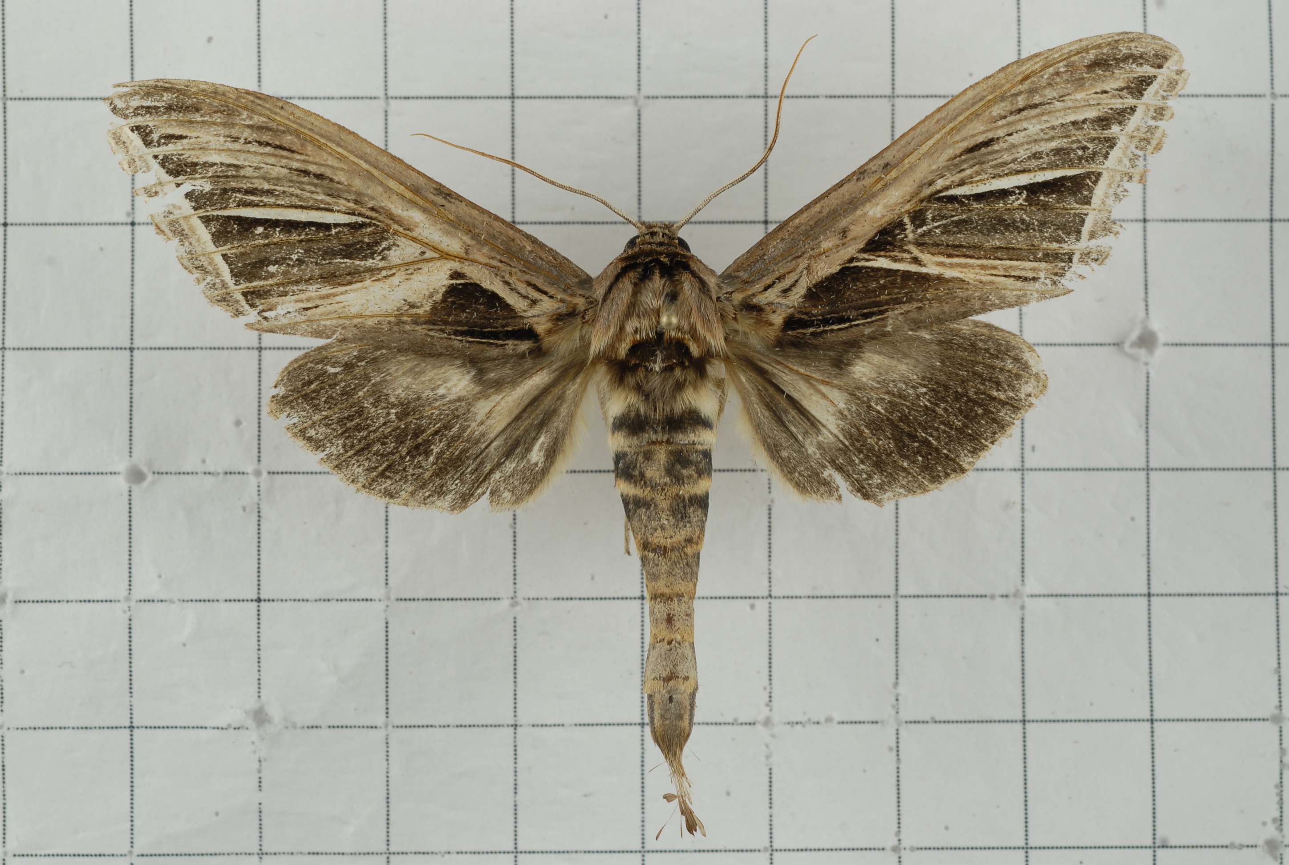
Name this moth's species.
Tarsolepis fulgurifera
